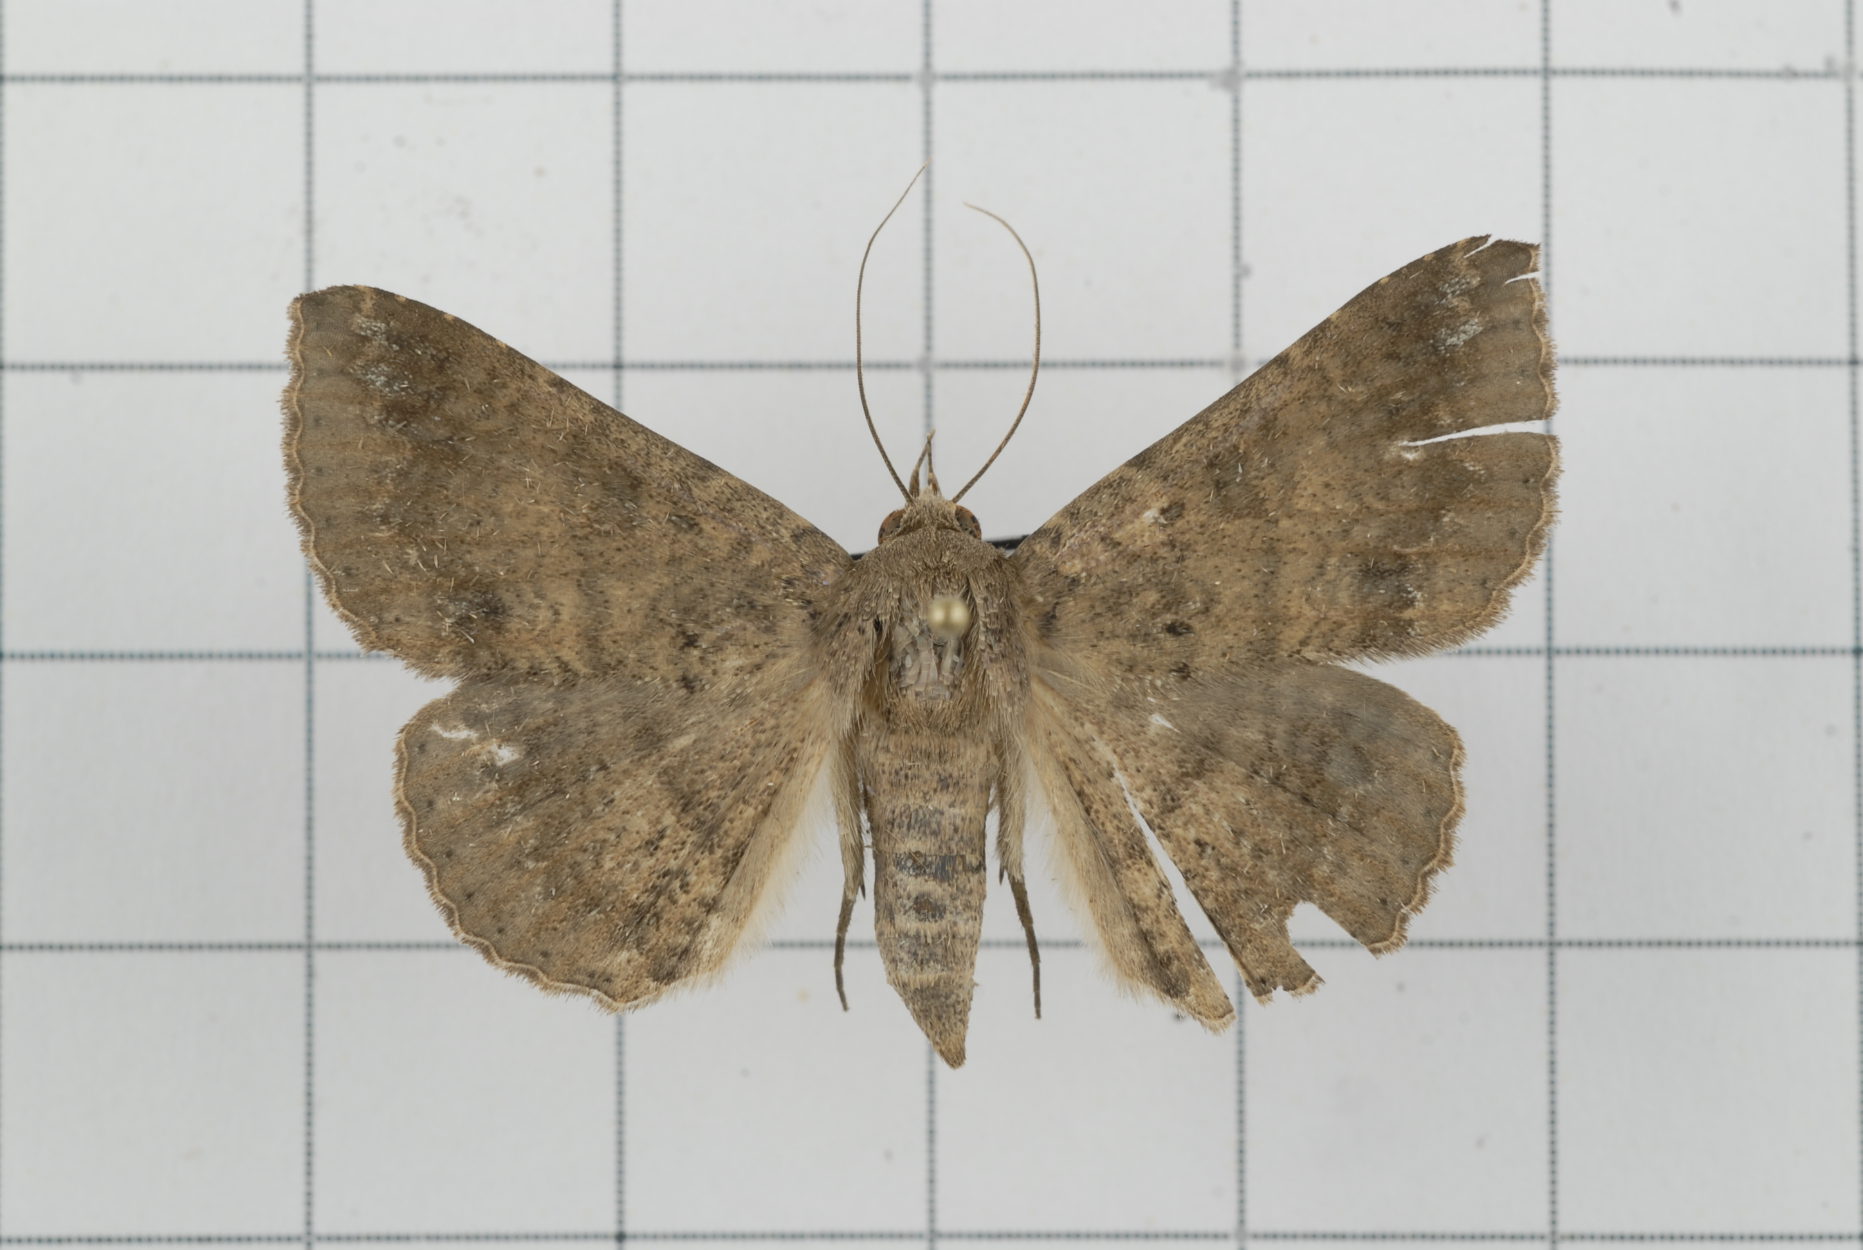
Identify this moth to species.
Ericeia inangulata inangulata
